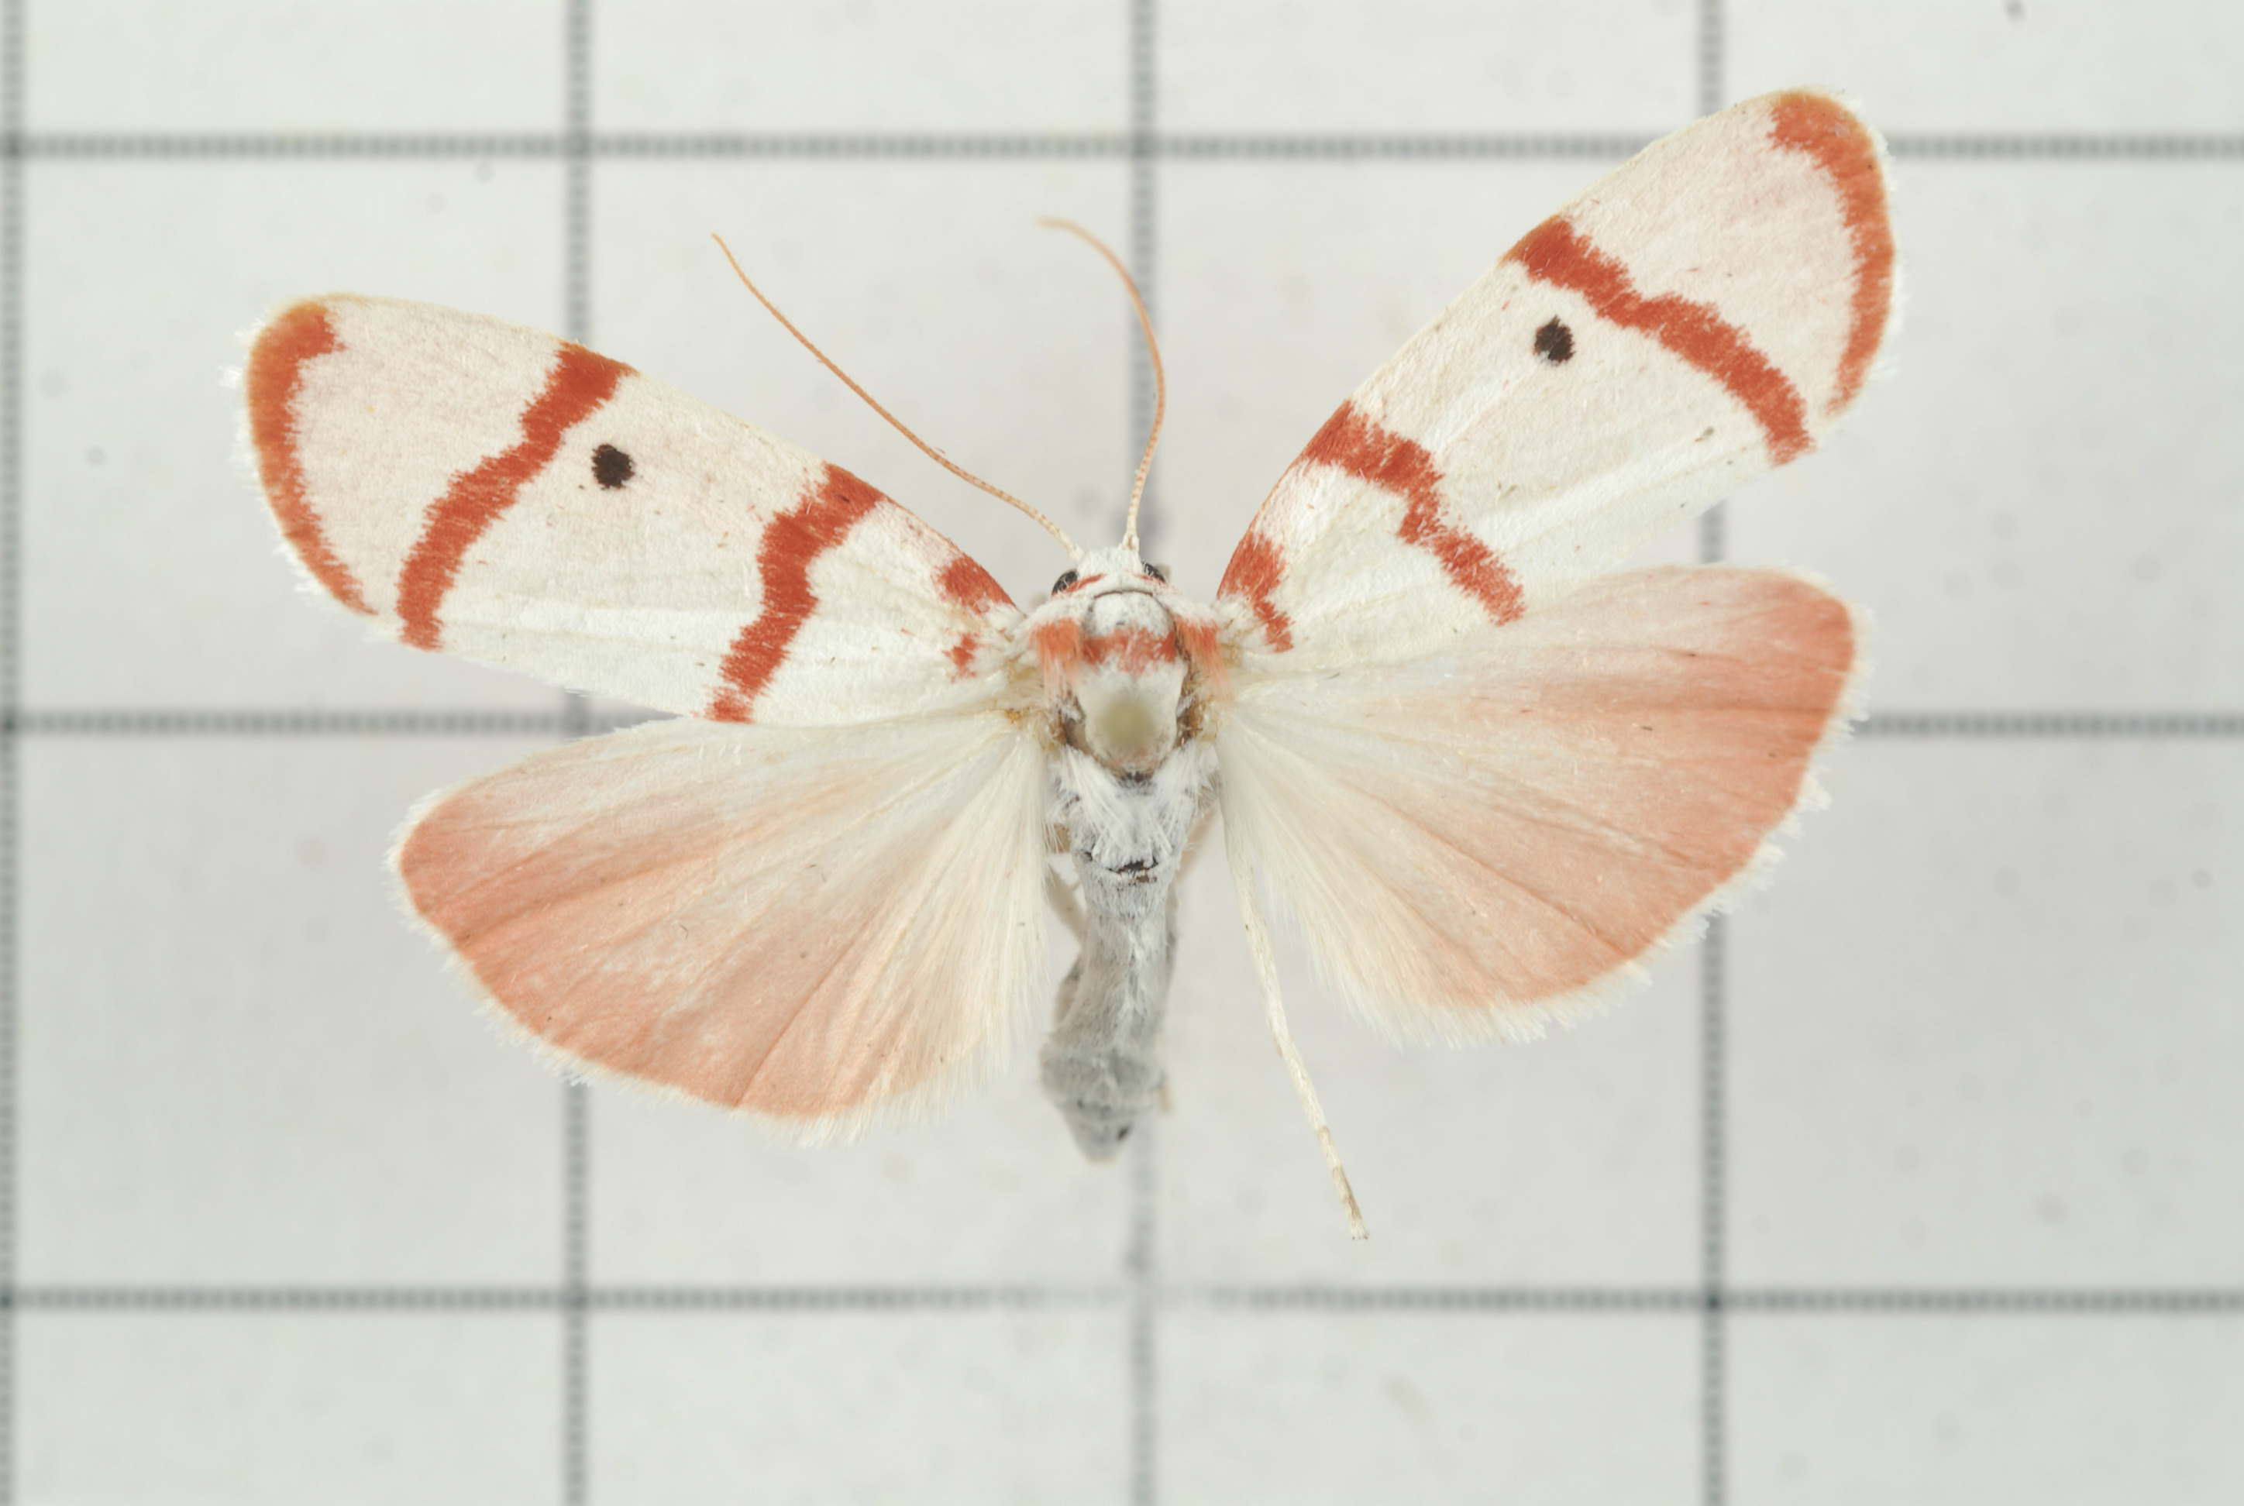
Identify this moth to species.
Cyana hamata hamata
